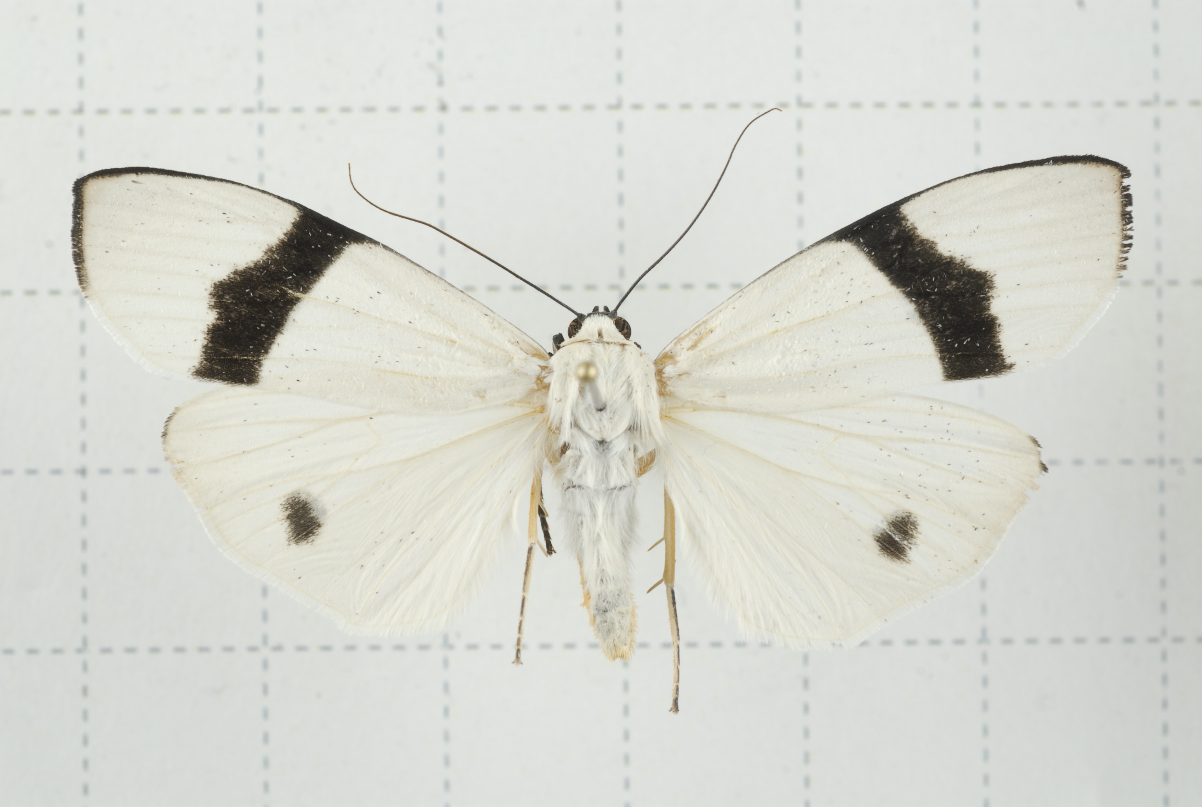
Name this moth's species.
Vamuna alboluteora
